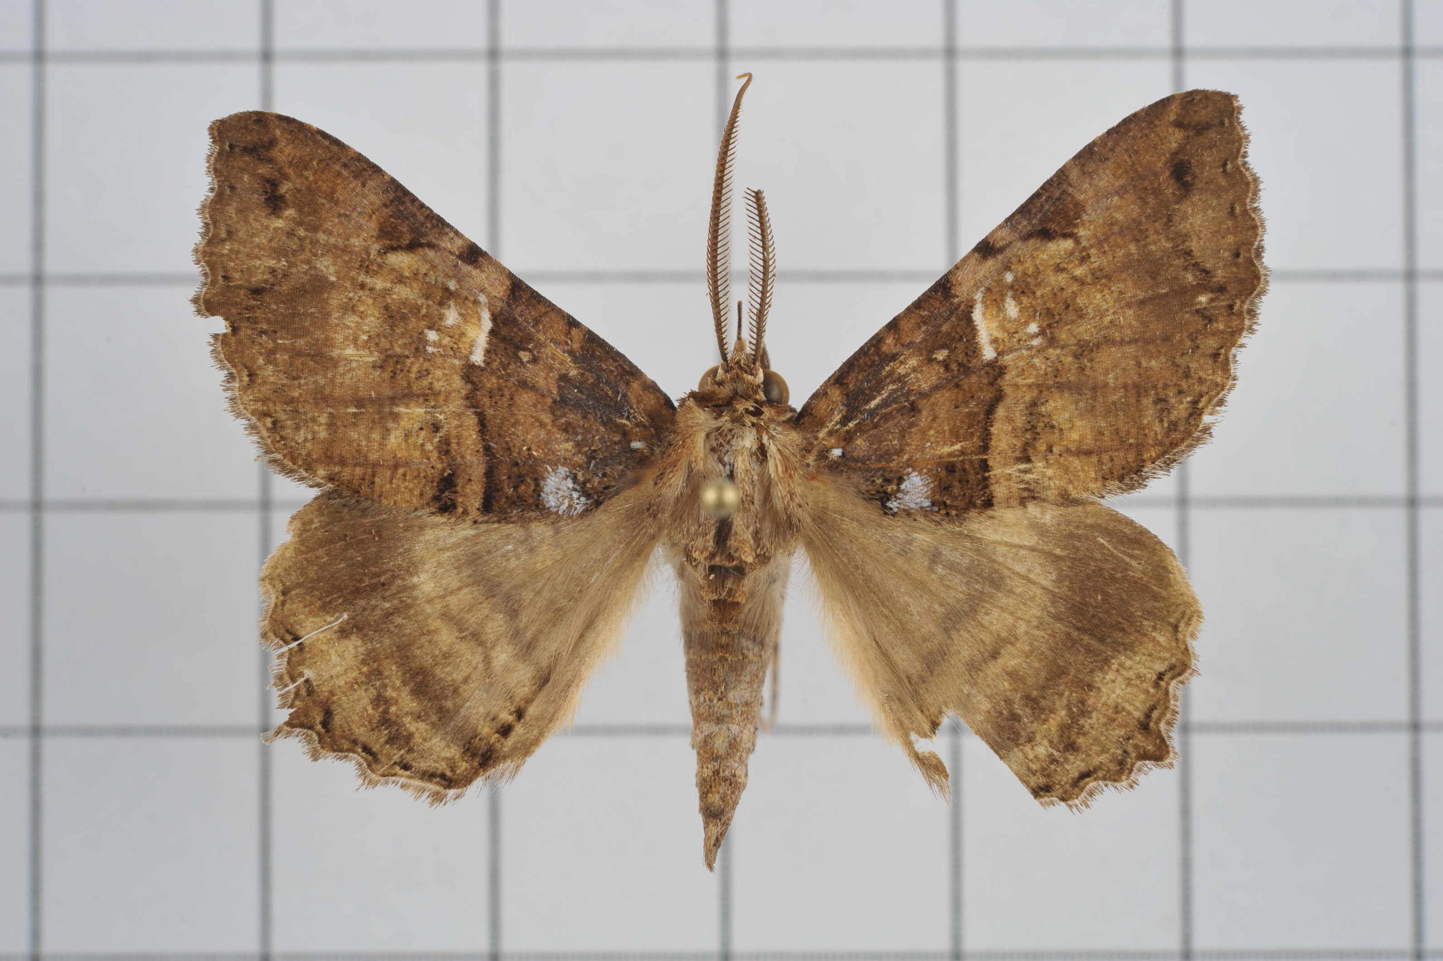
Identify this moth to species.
Daddala lucilla
